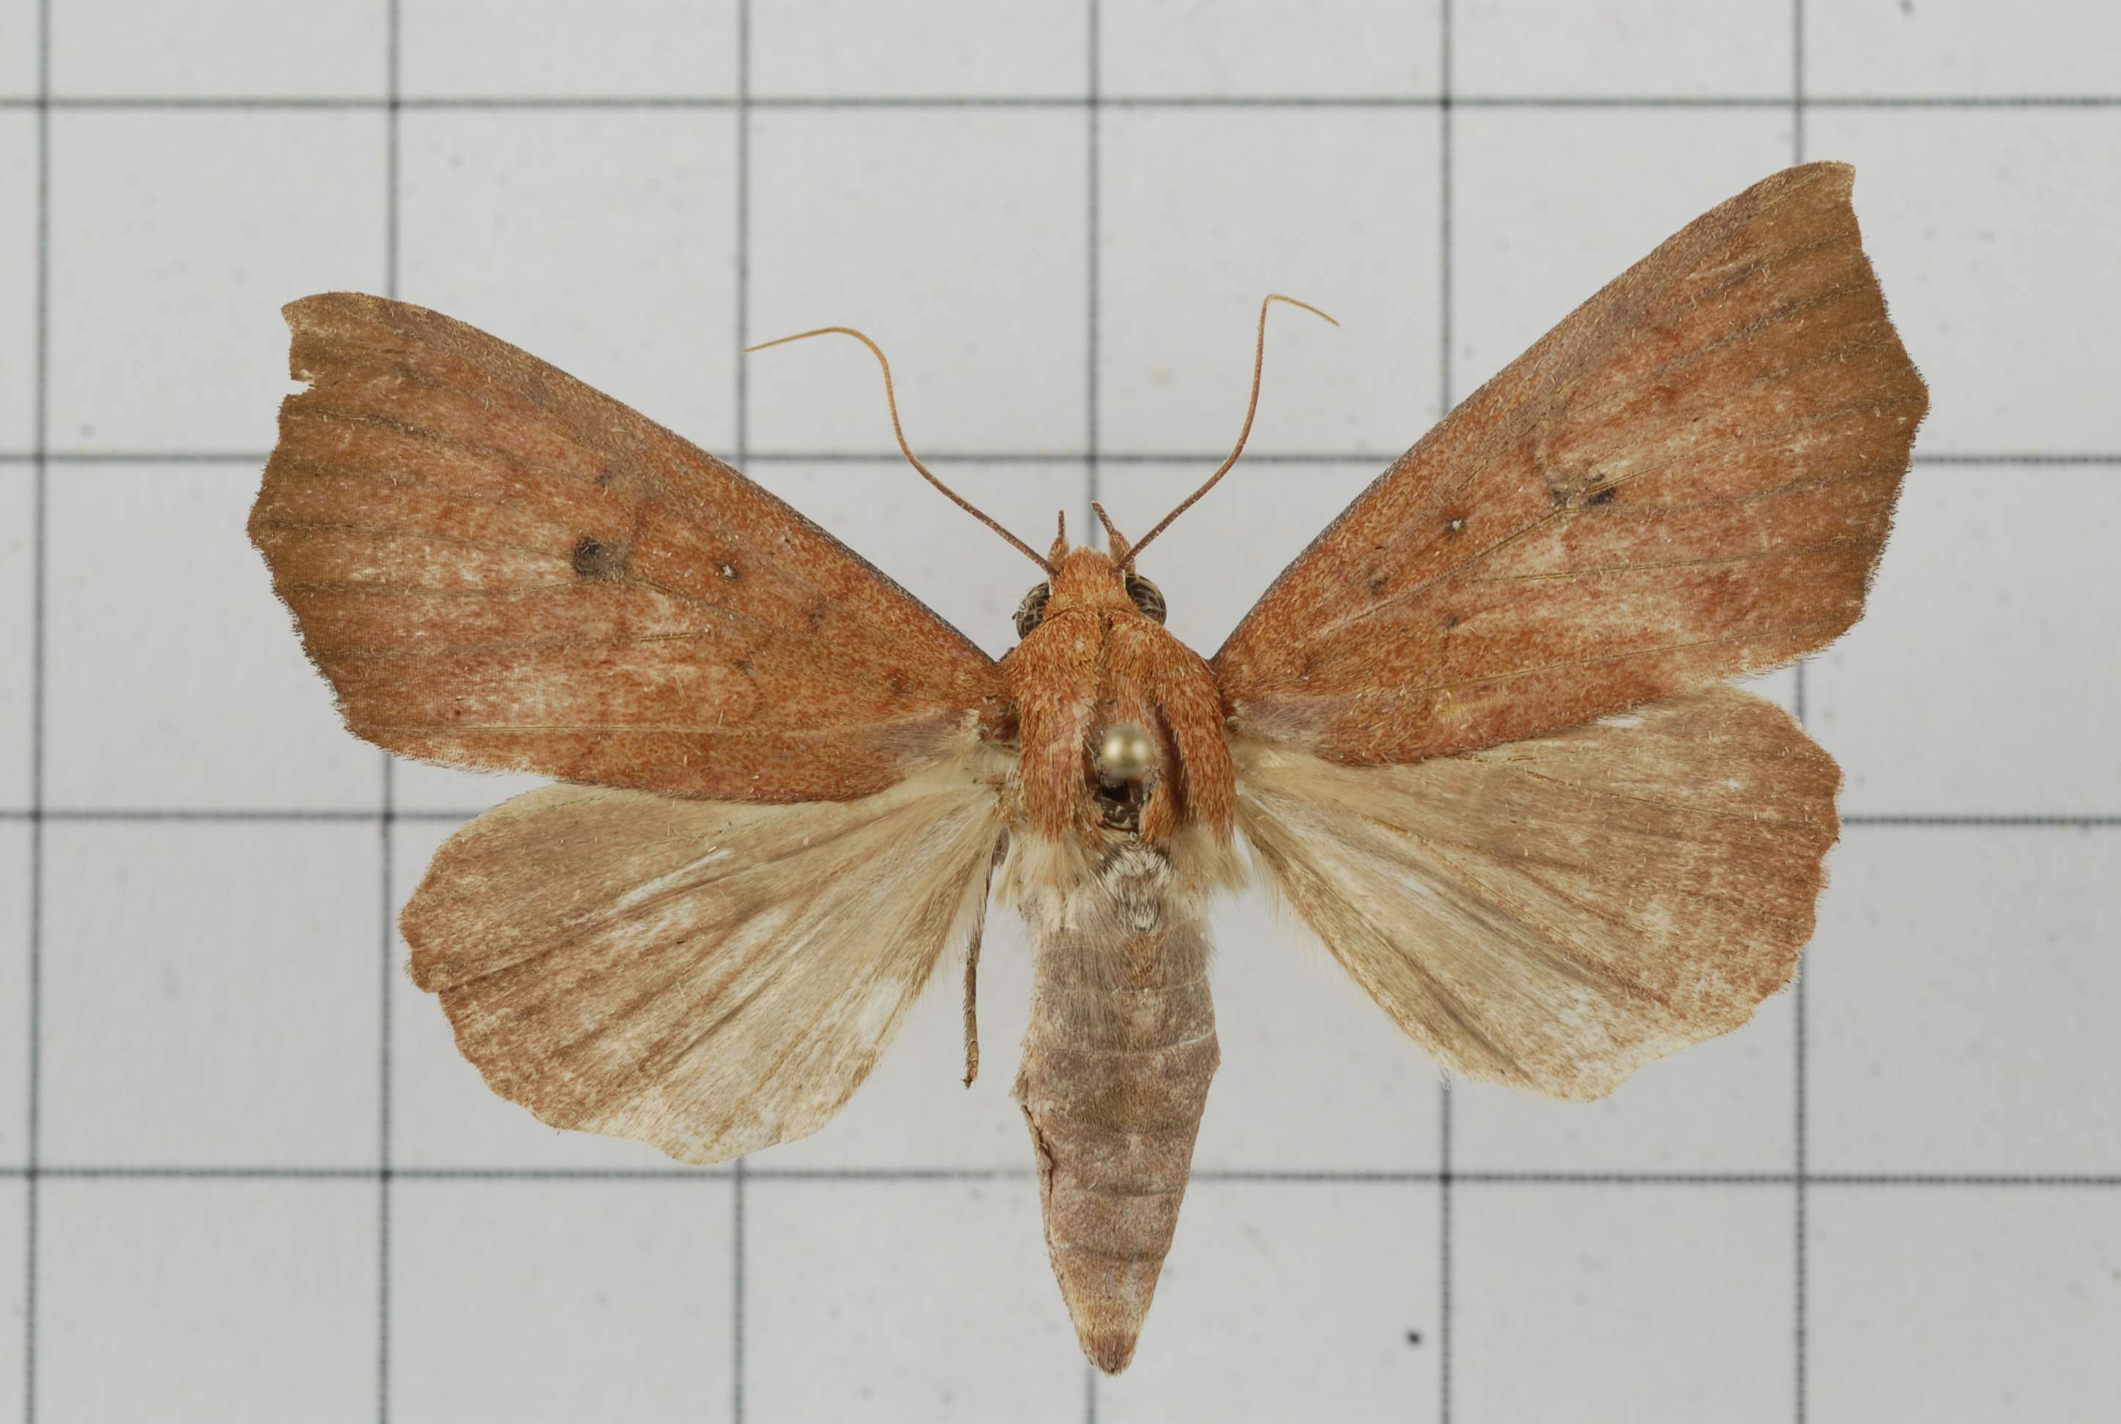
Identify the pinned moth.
Rusicada fulvida
